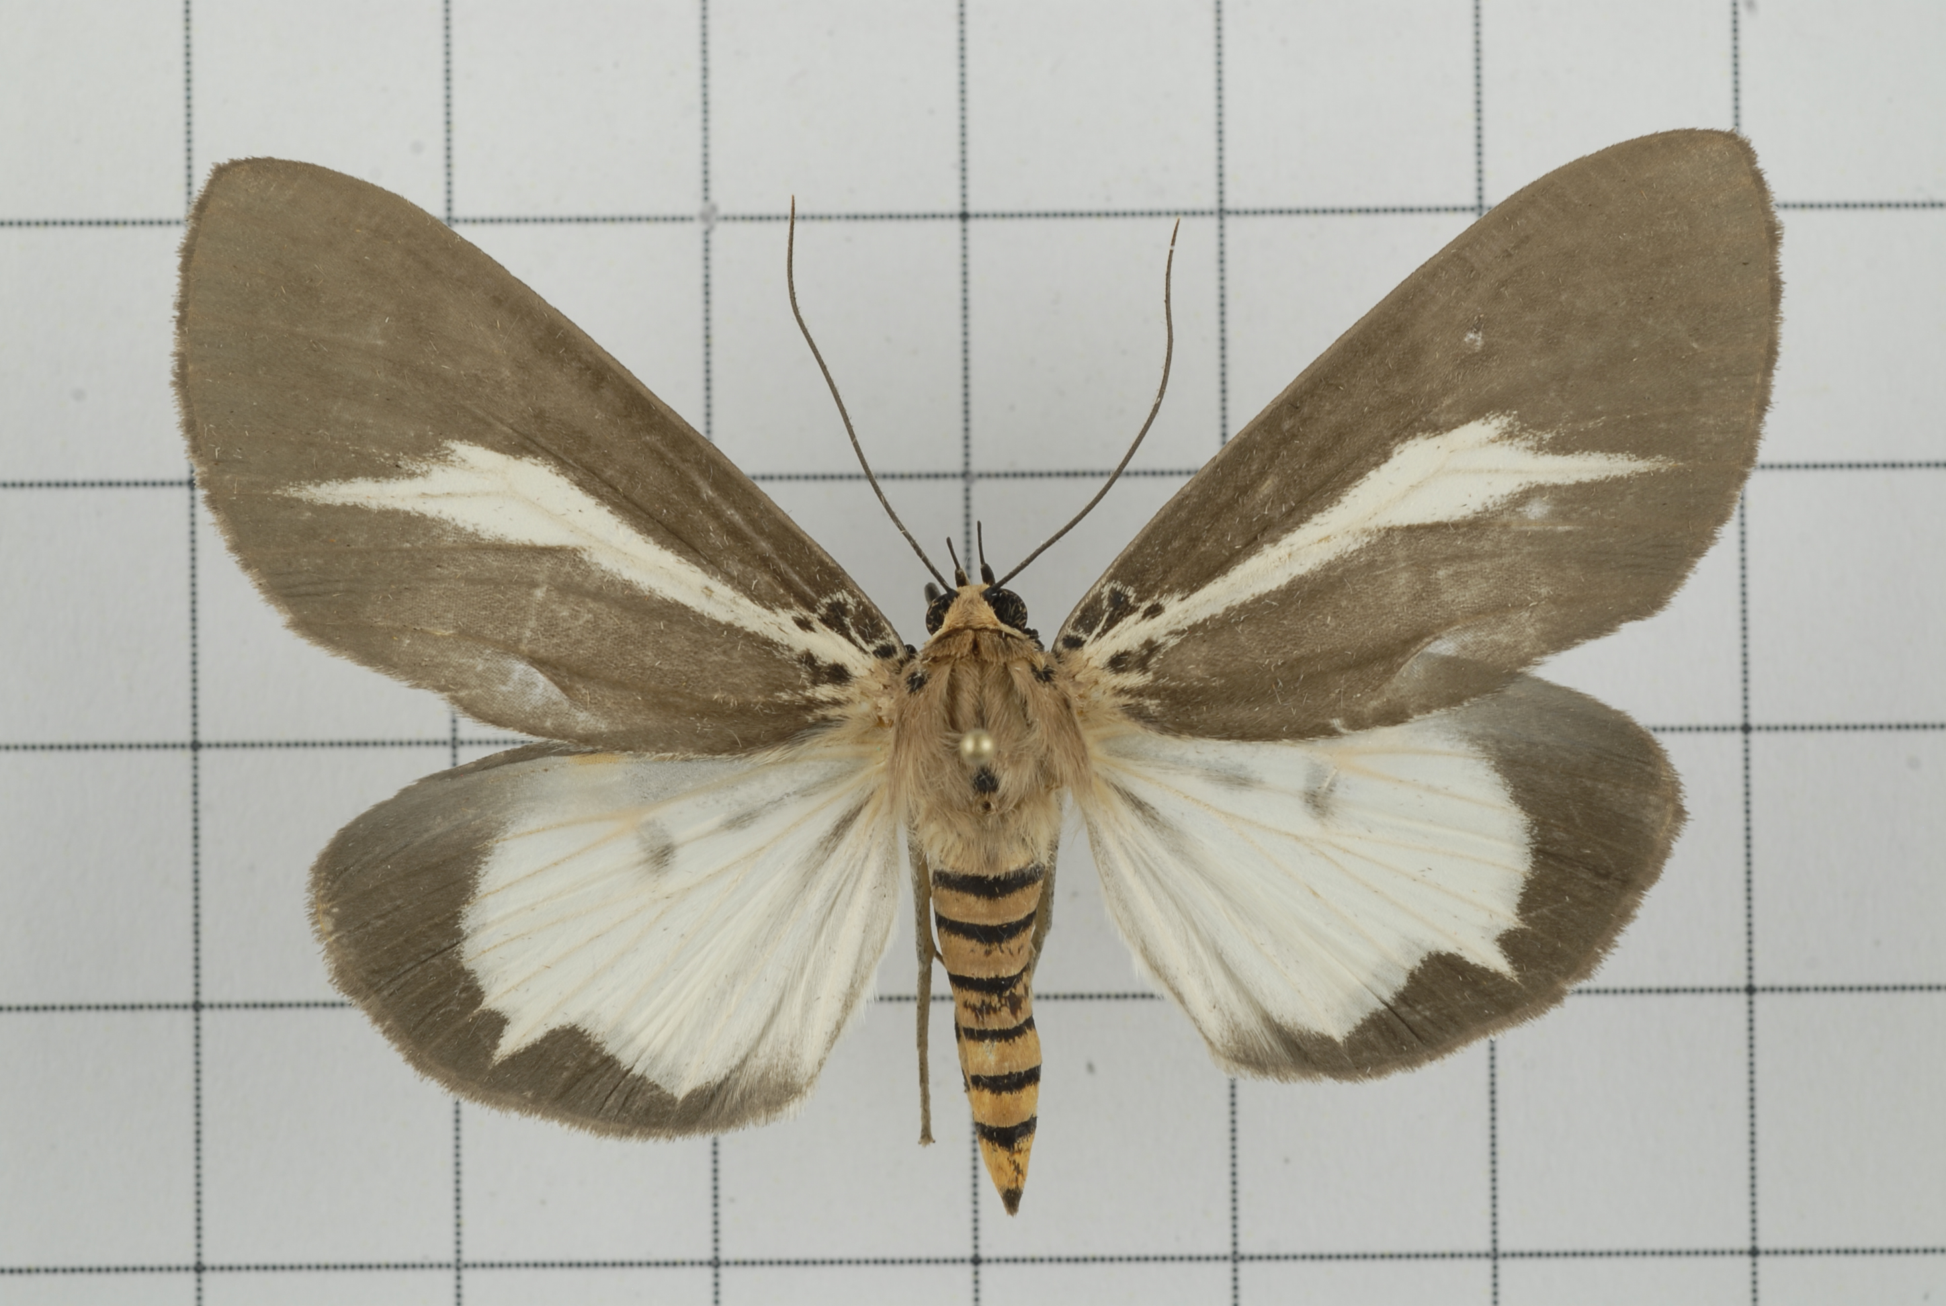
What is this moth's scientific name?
Asota heliconia zebrina
